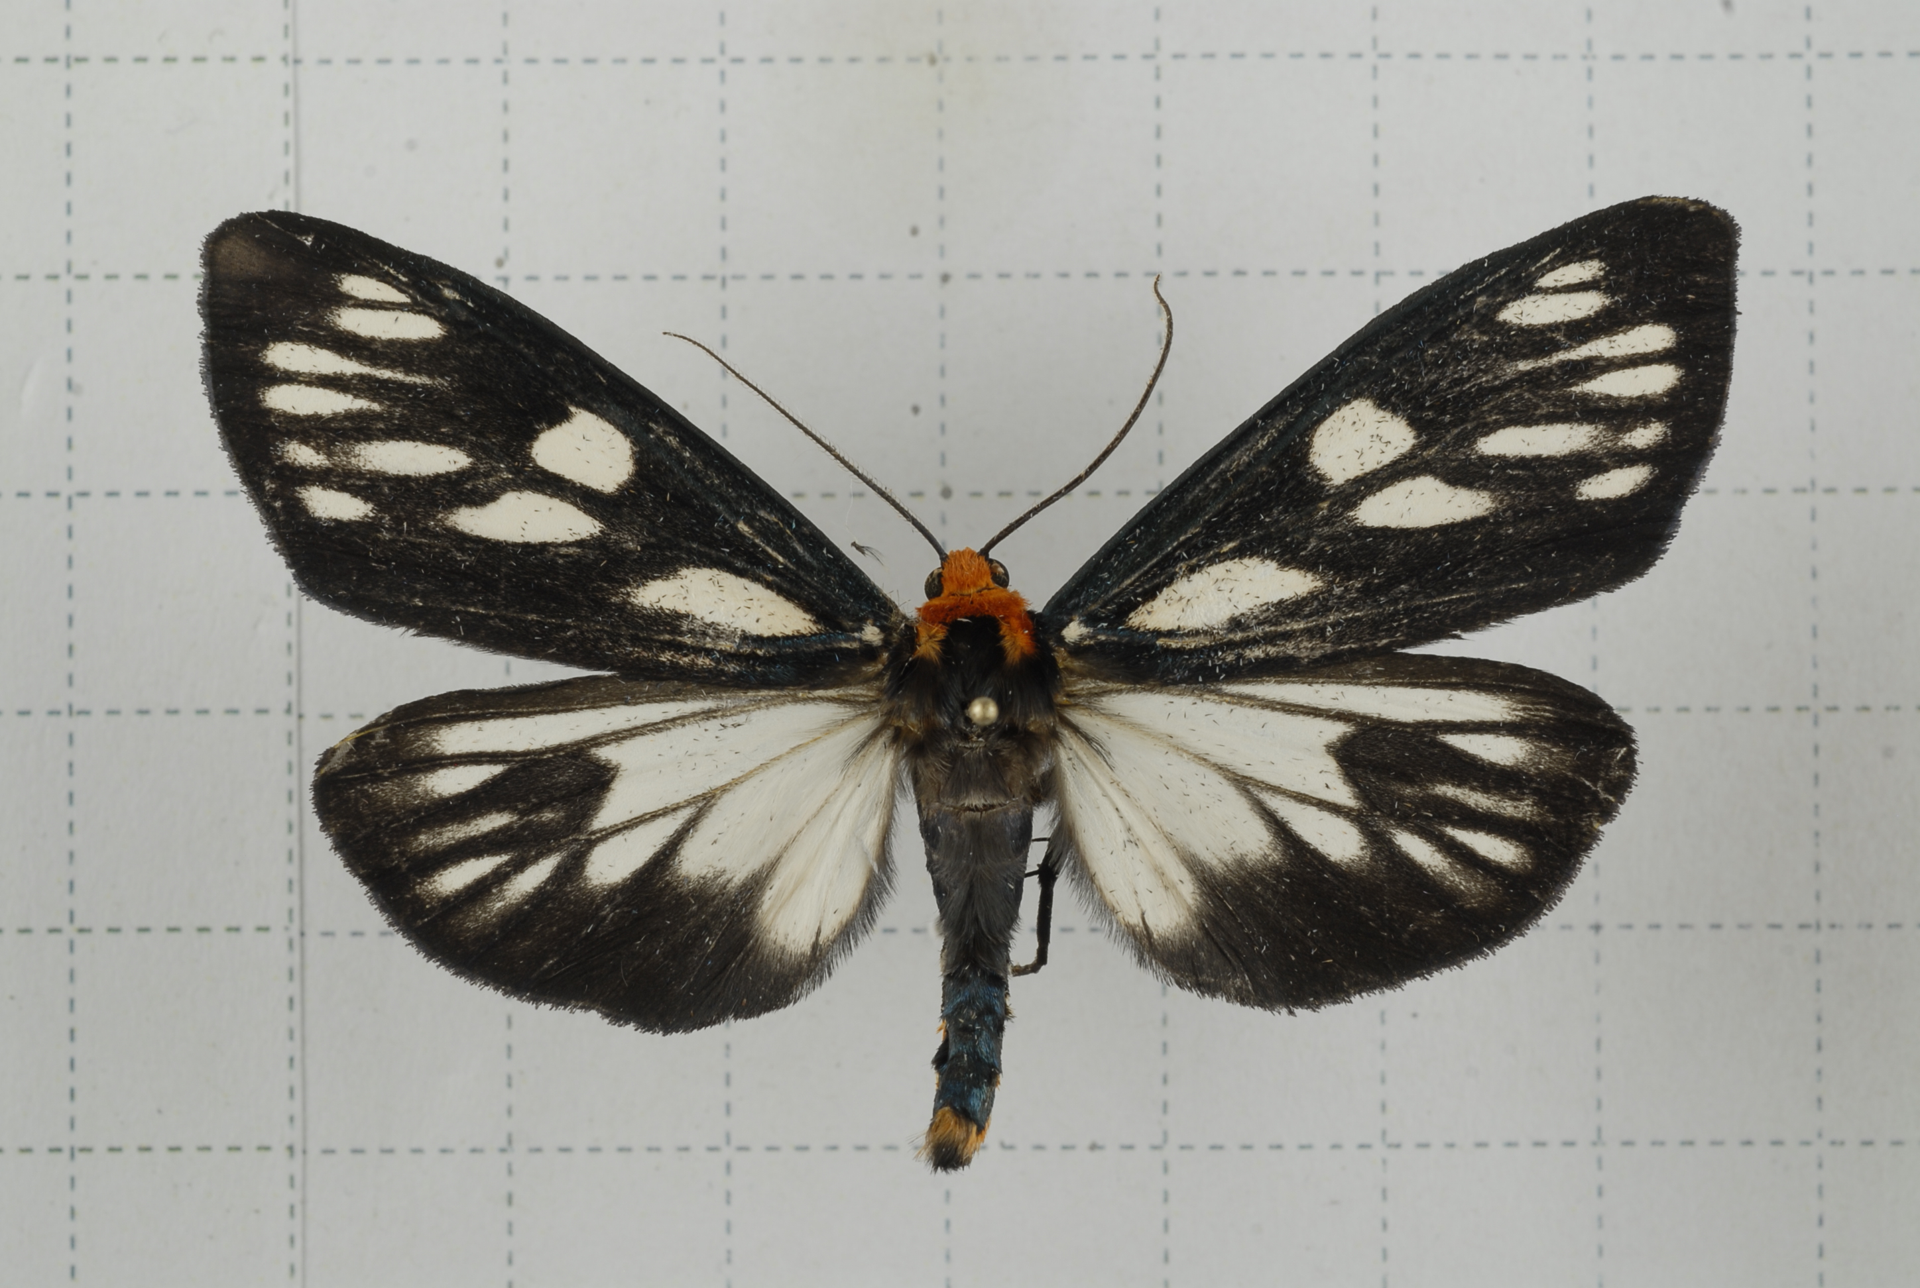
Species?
Macrobrochis gigas
